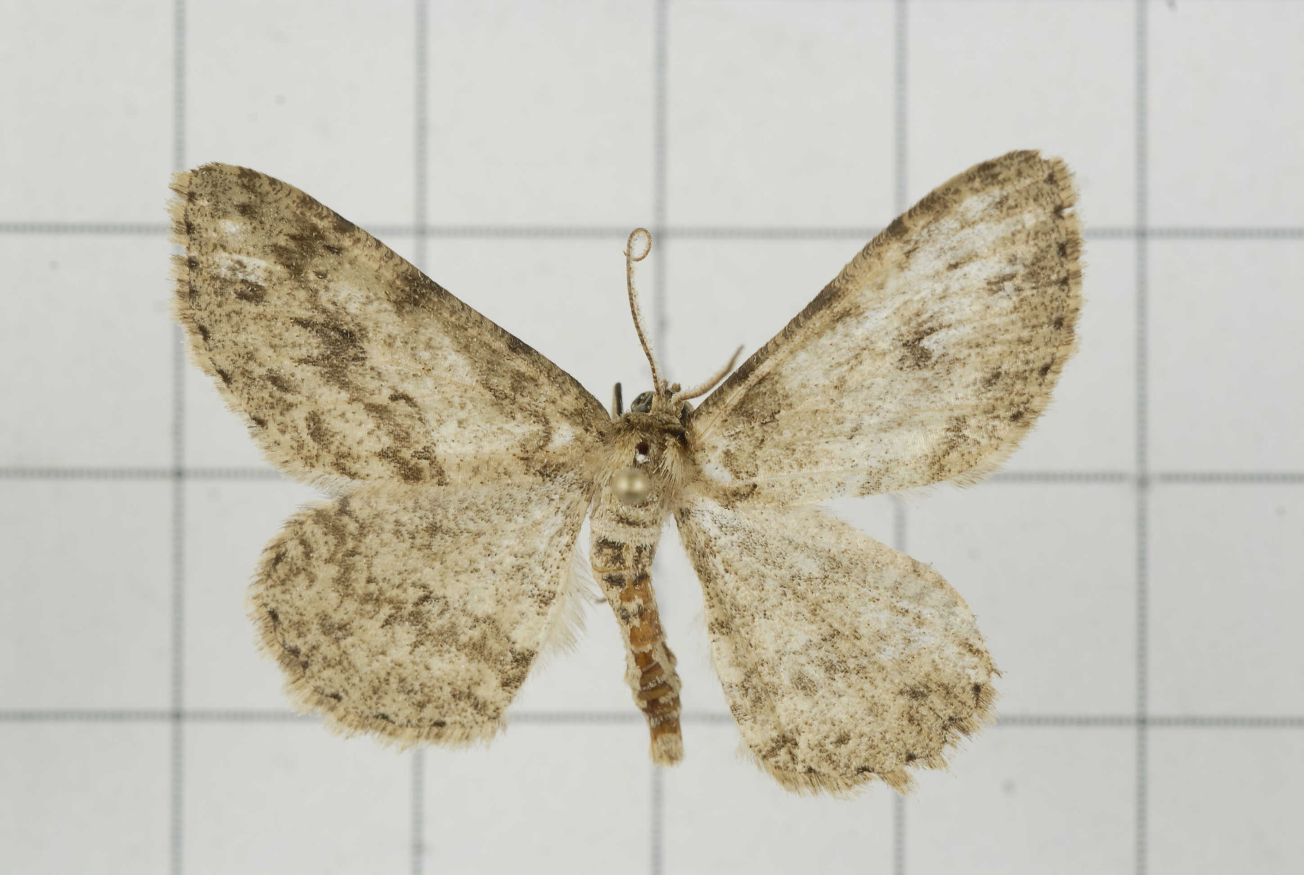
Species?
Ectropis excellens
